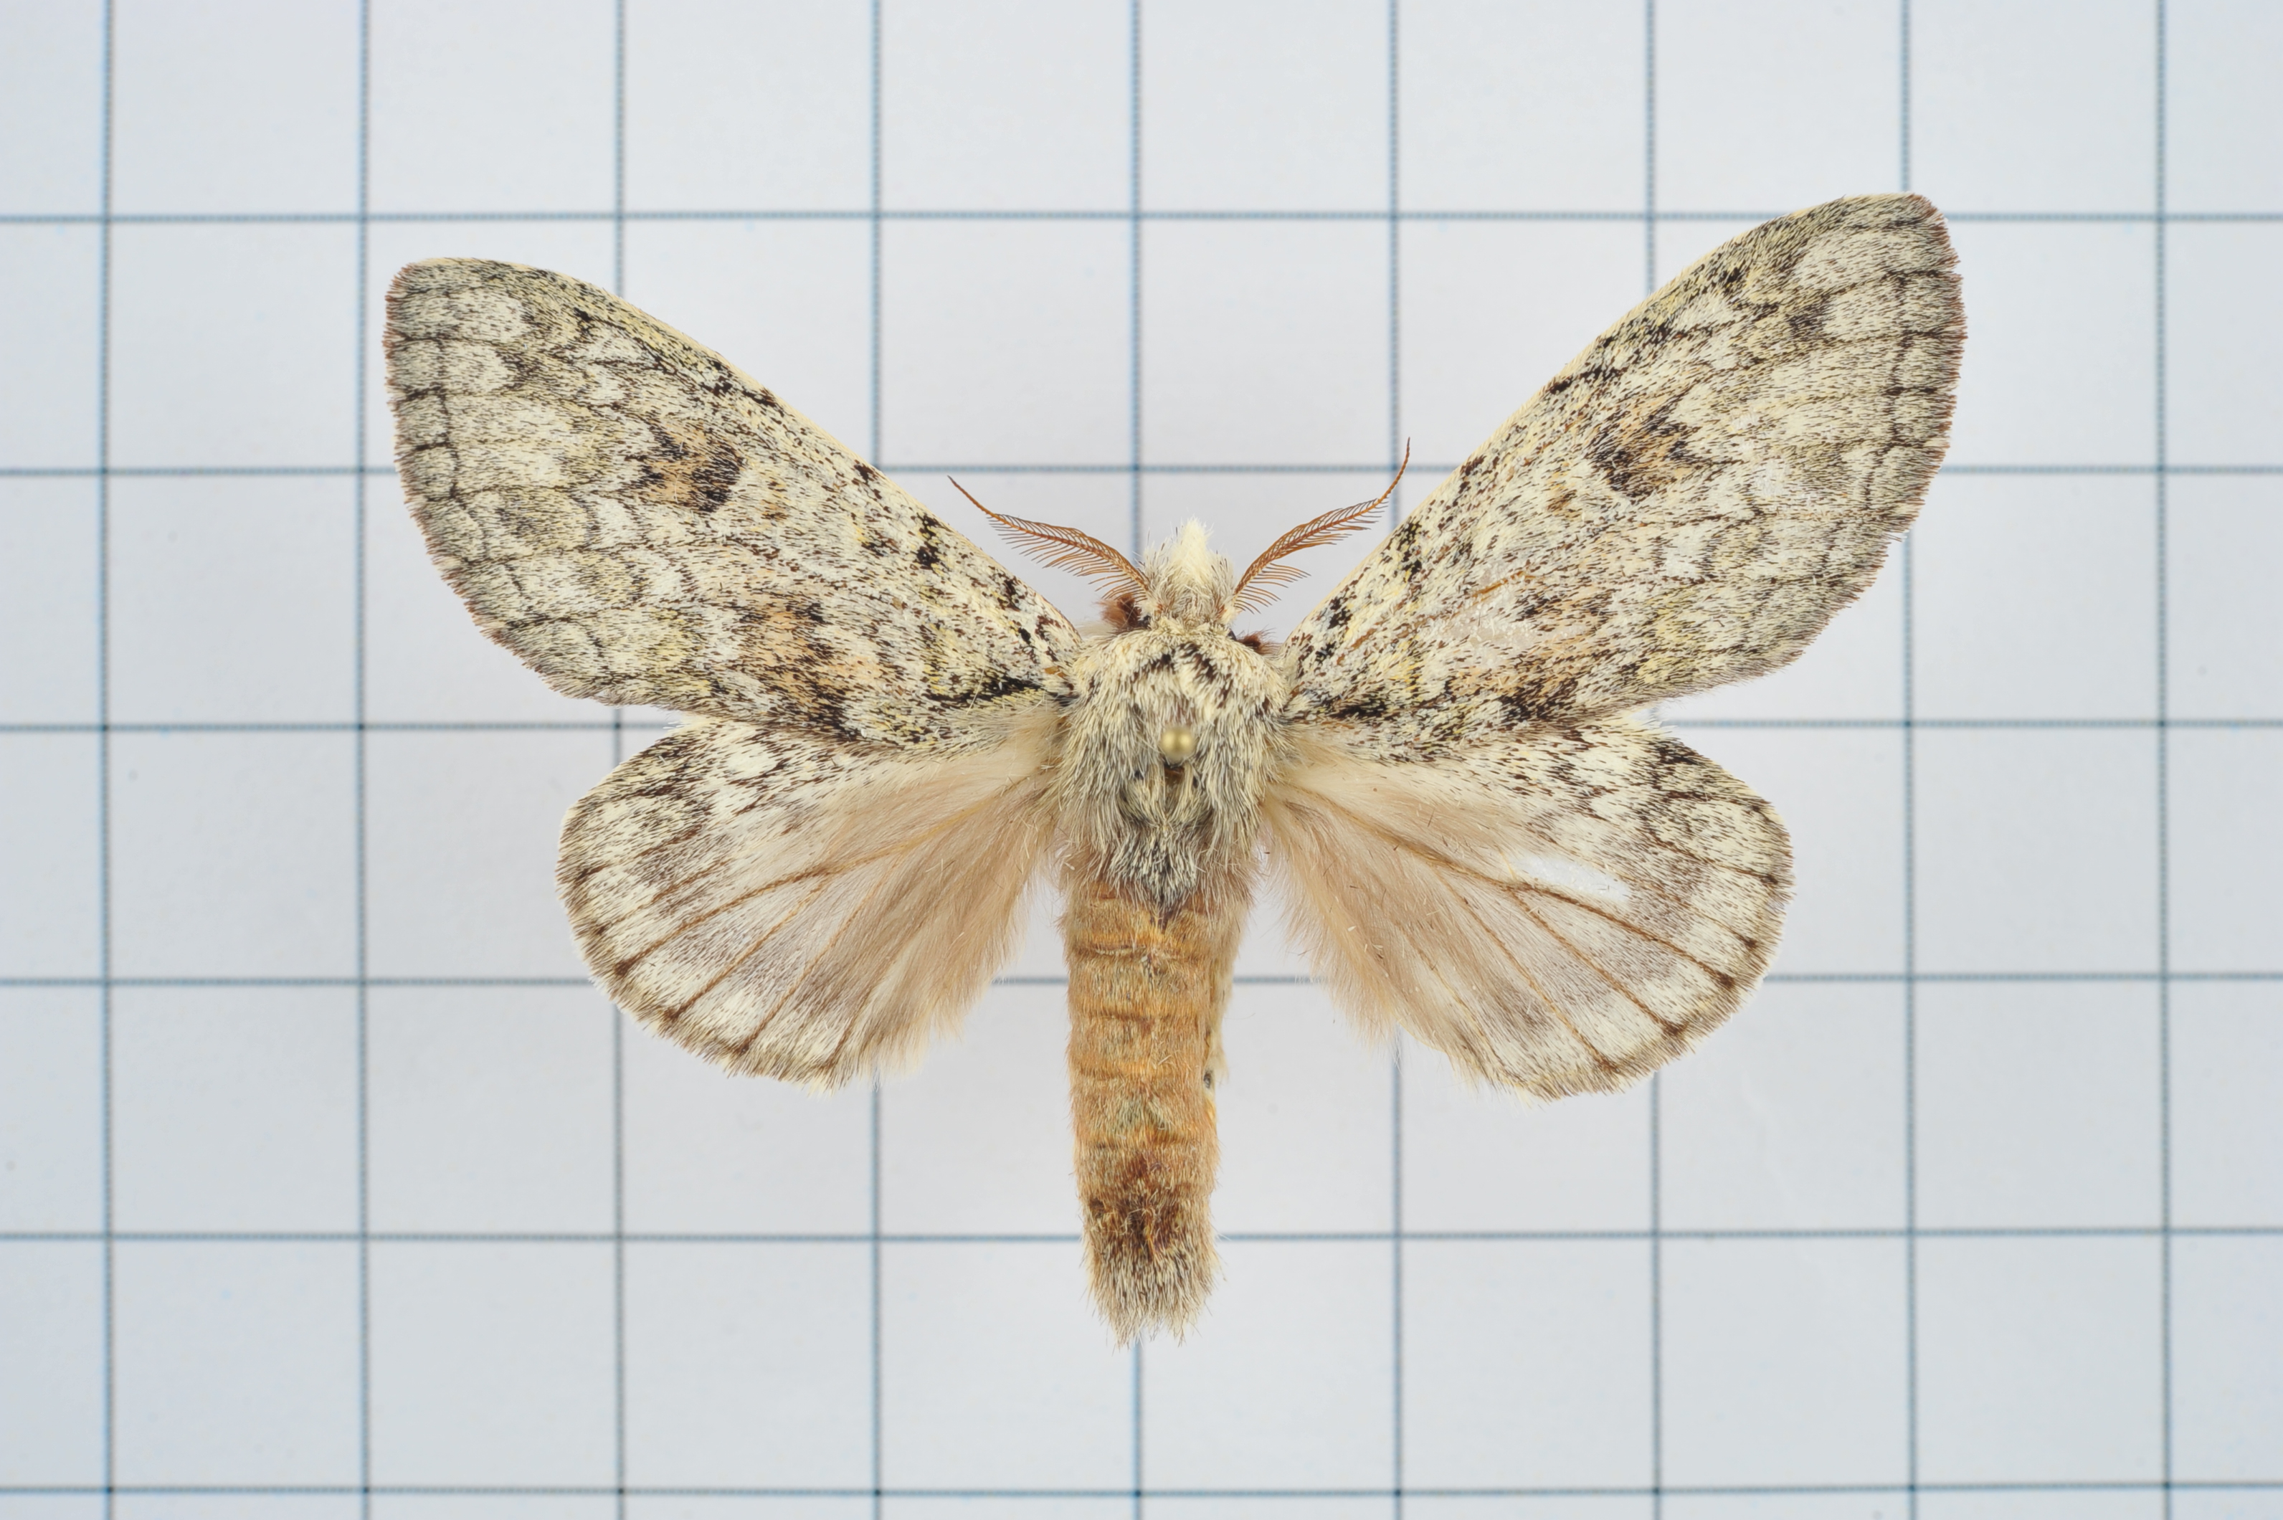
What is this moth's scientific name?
Syntypistis perdix perdix
